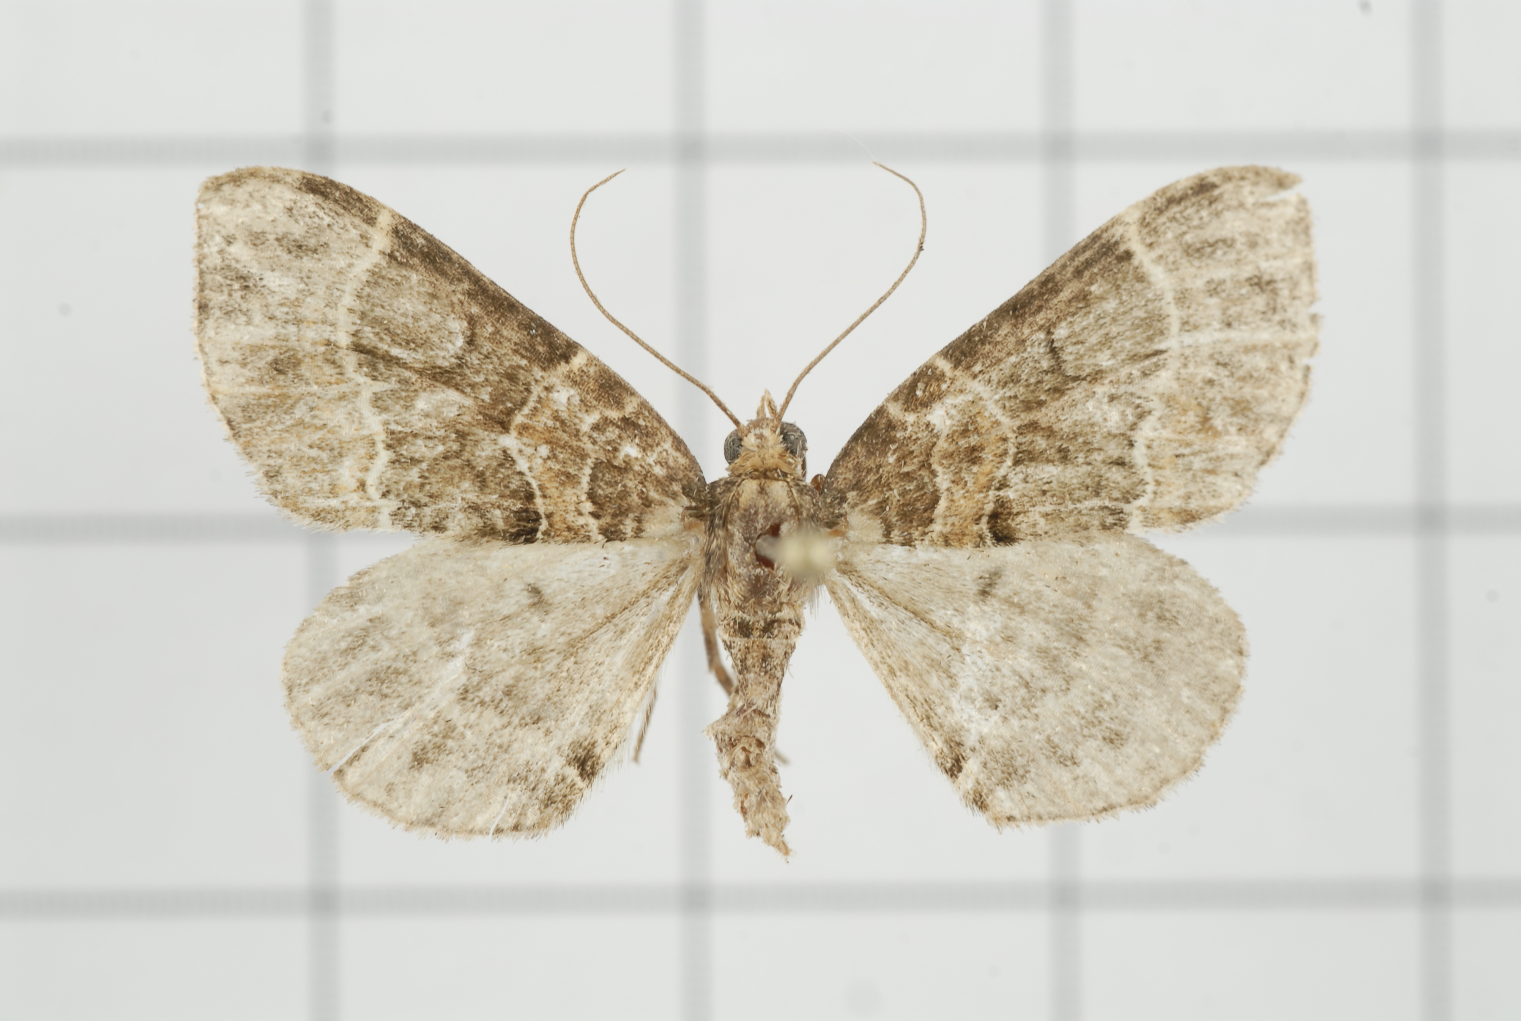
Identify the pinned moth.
Ecliptopera umbrosaria stathera
